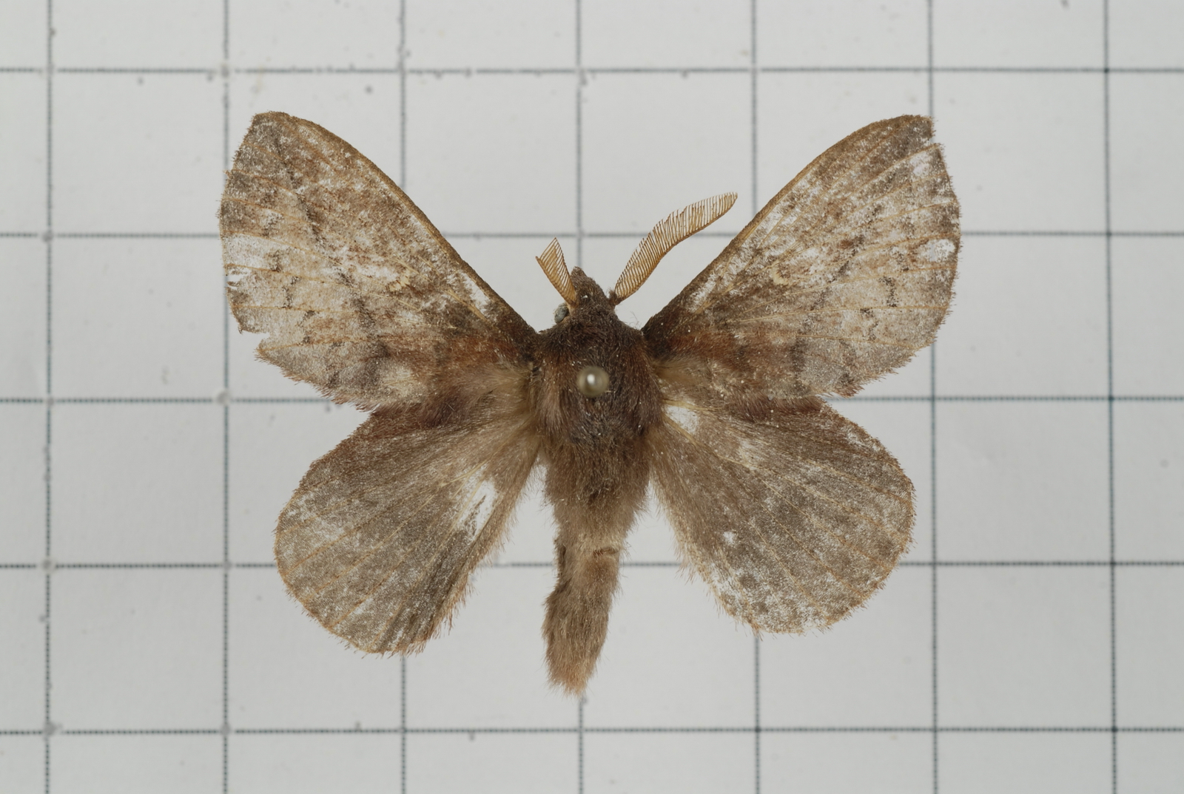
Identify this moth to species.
Euthrix orboy occasialis
